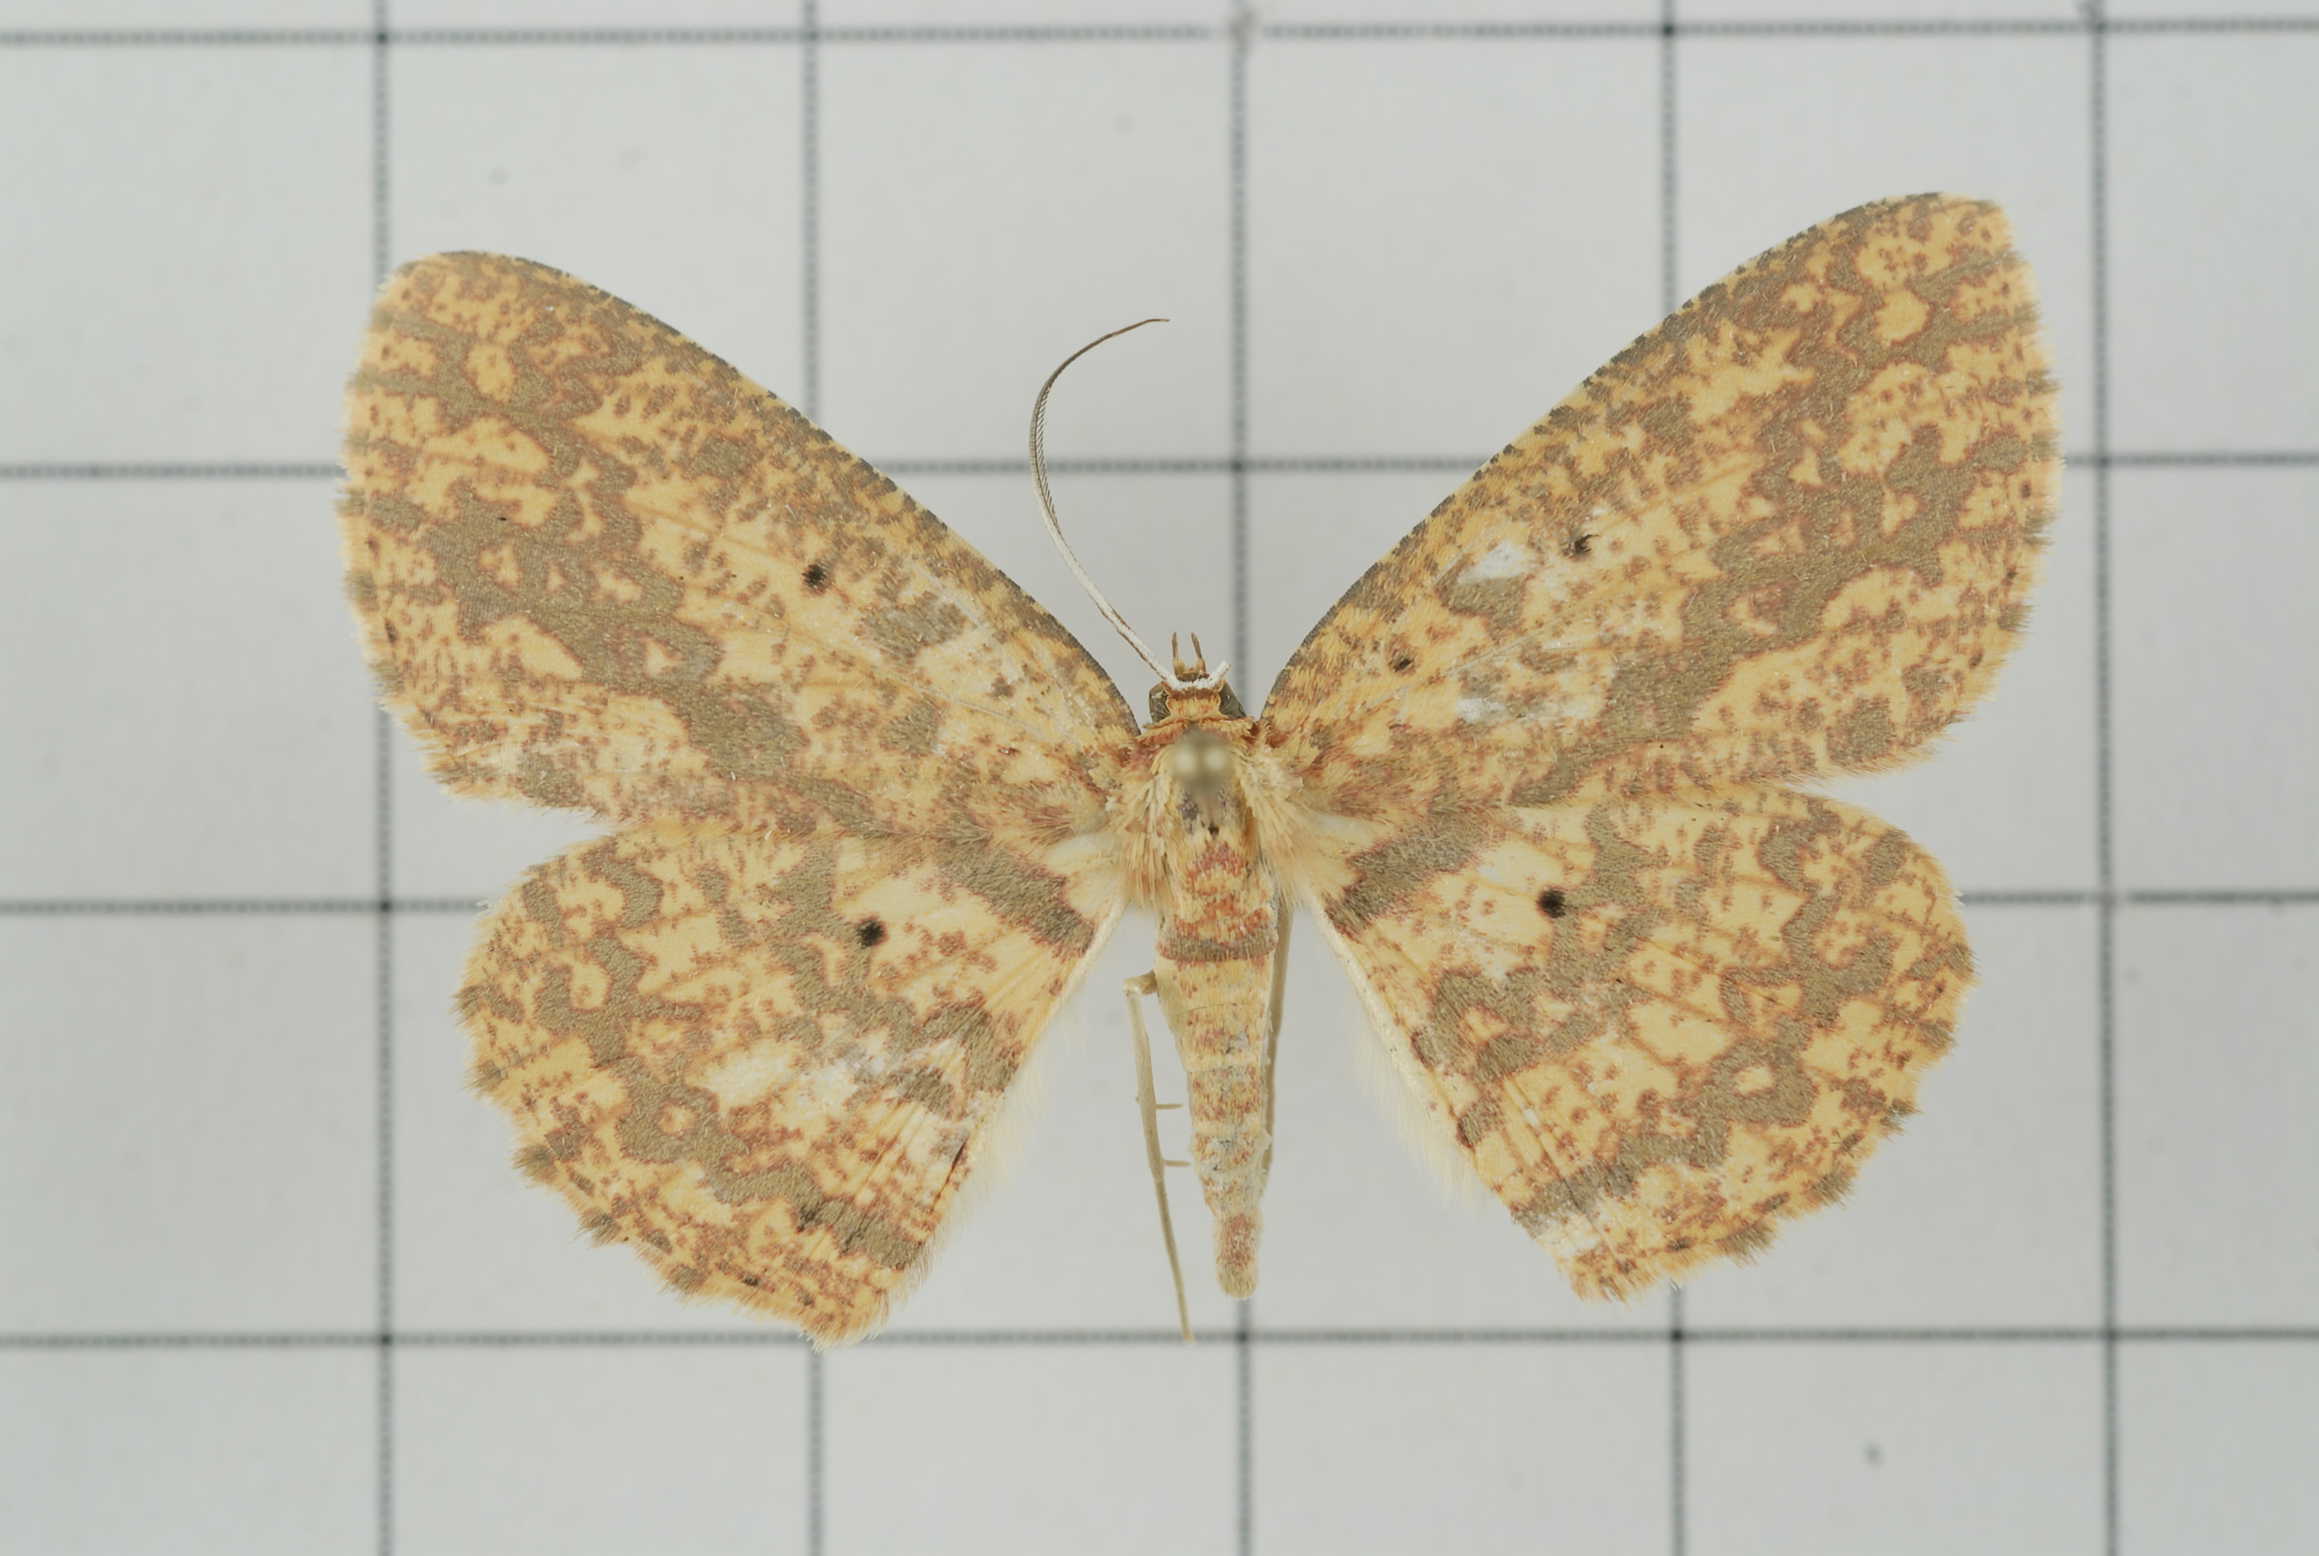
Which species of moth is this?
Borbacha pardaria
